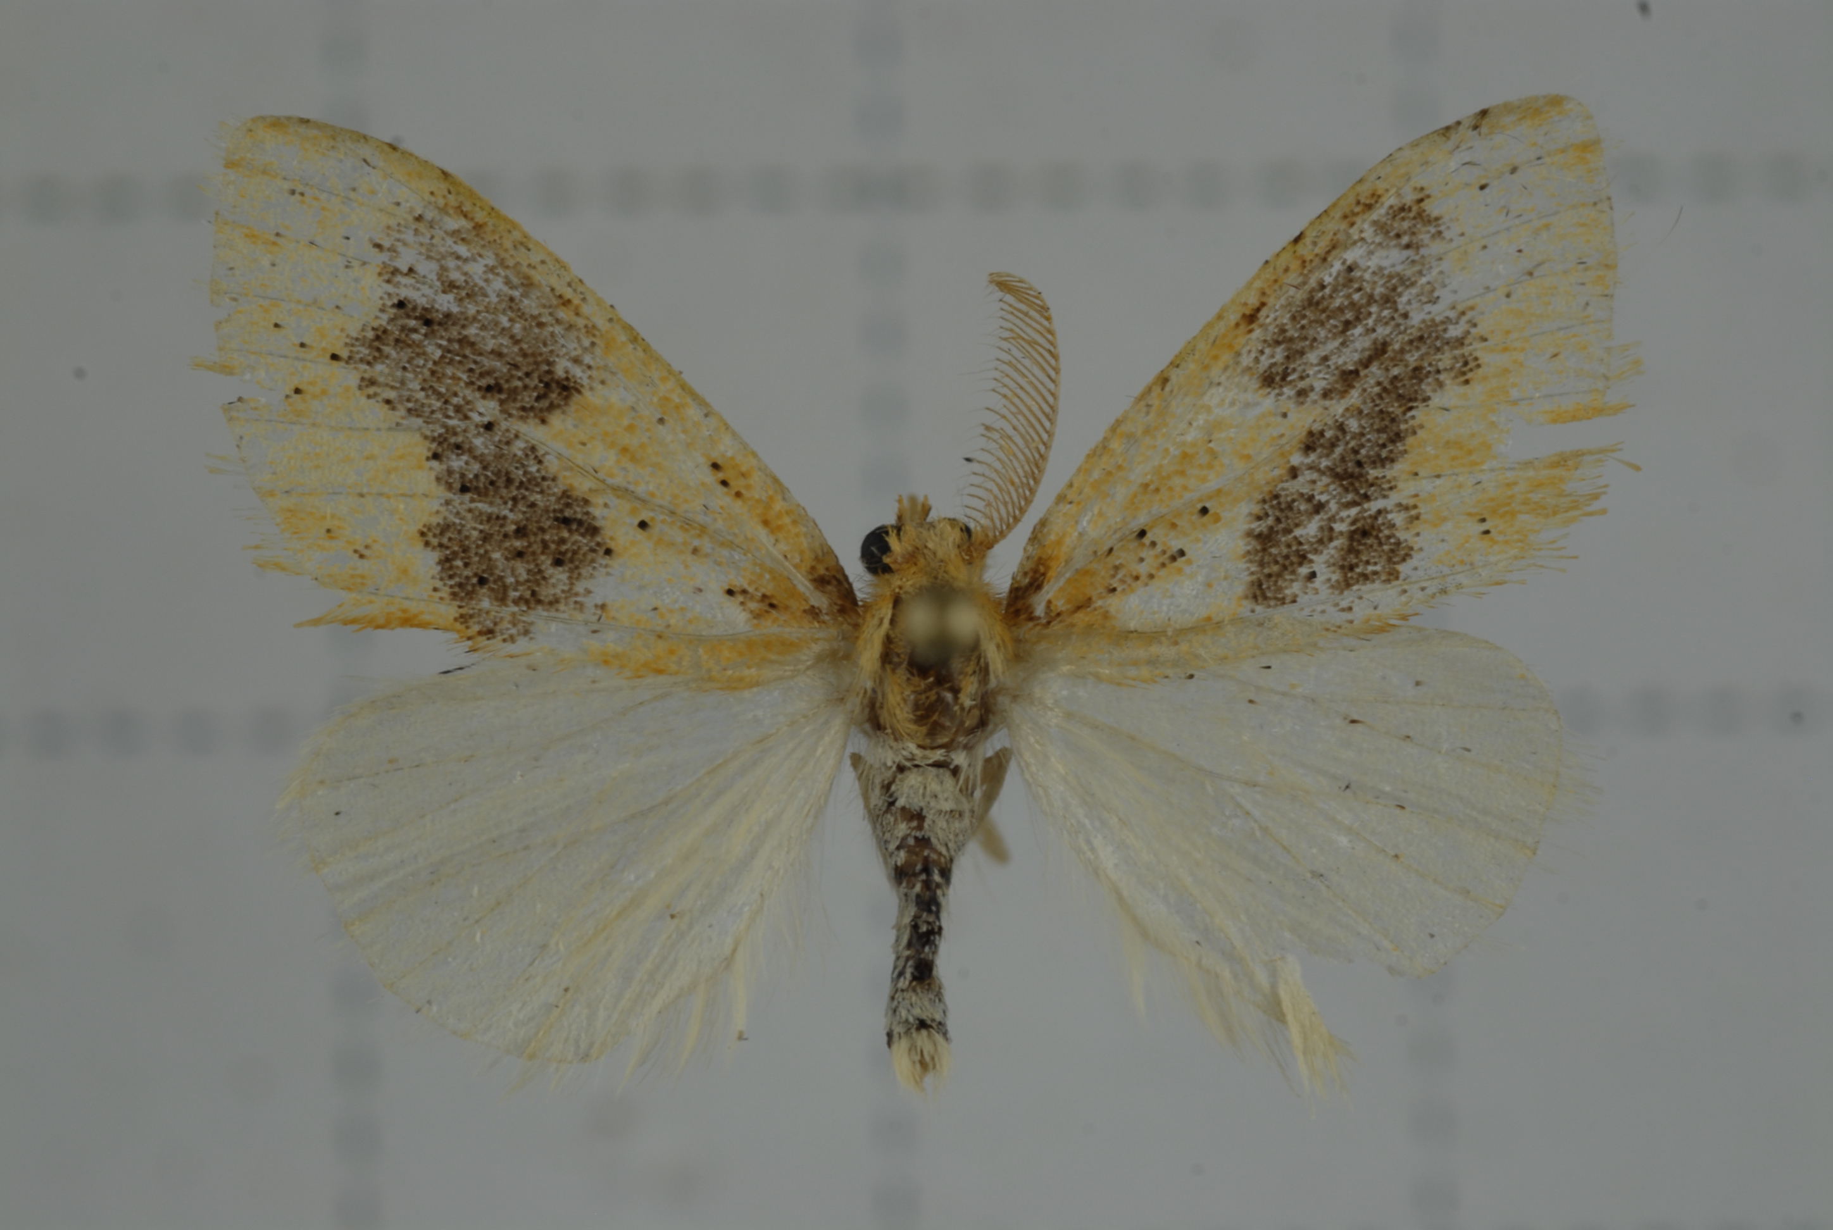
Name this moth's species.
Euproctis purpureofasciata
